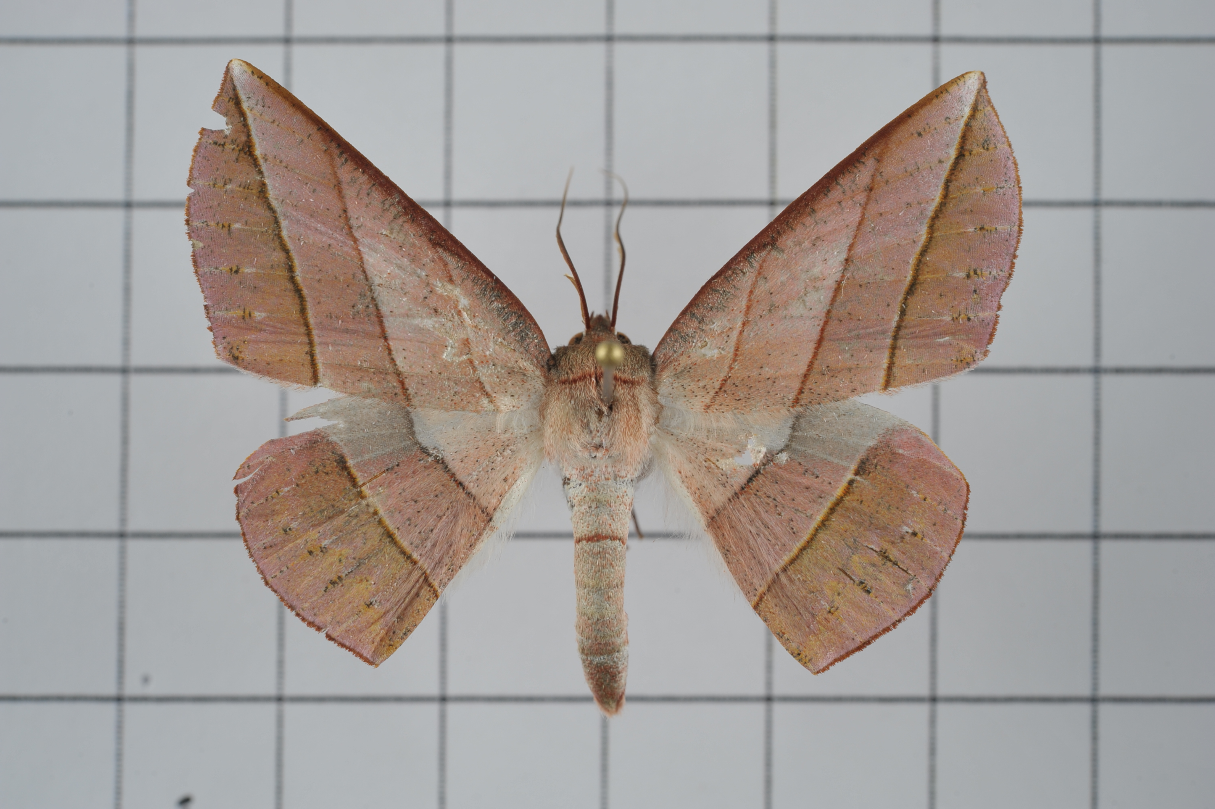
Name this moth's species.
Sarcinodes yeni
